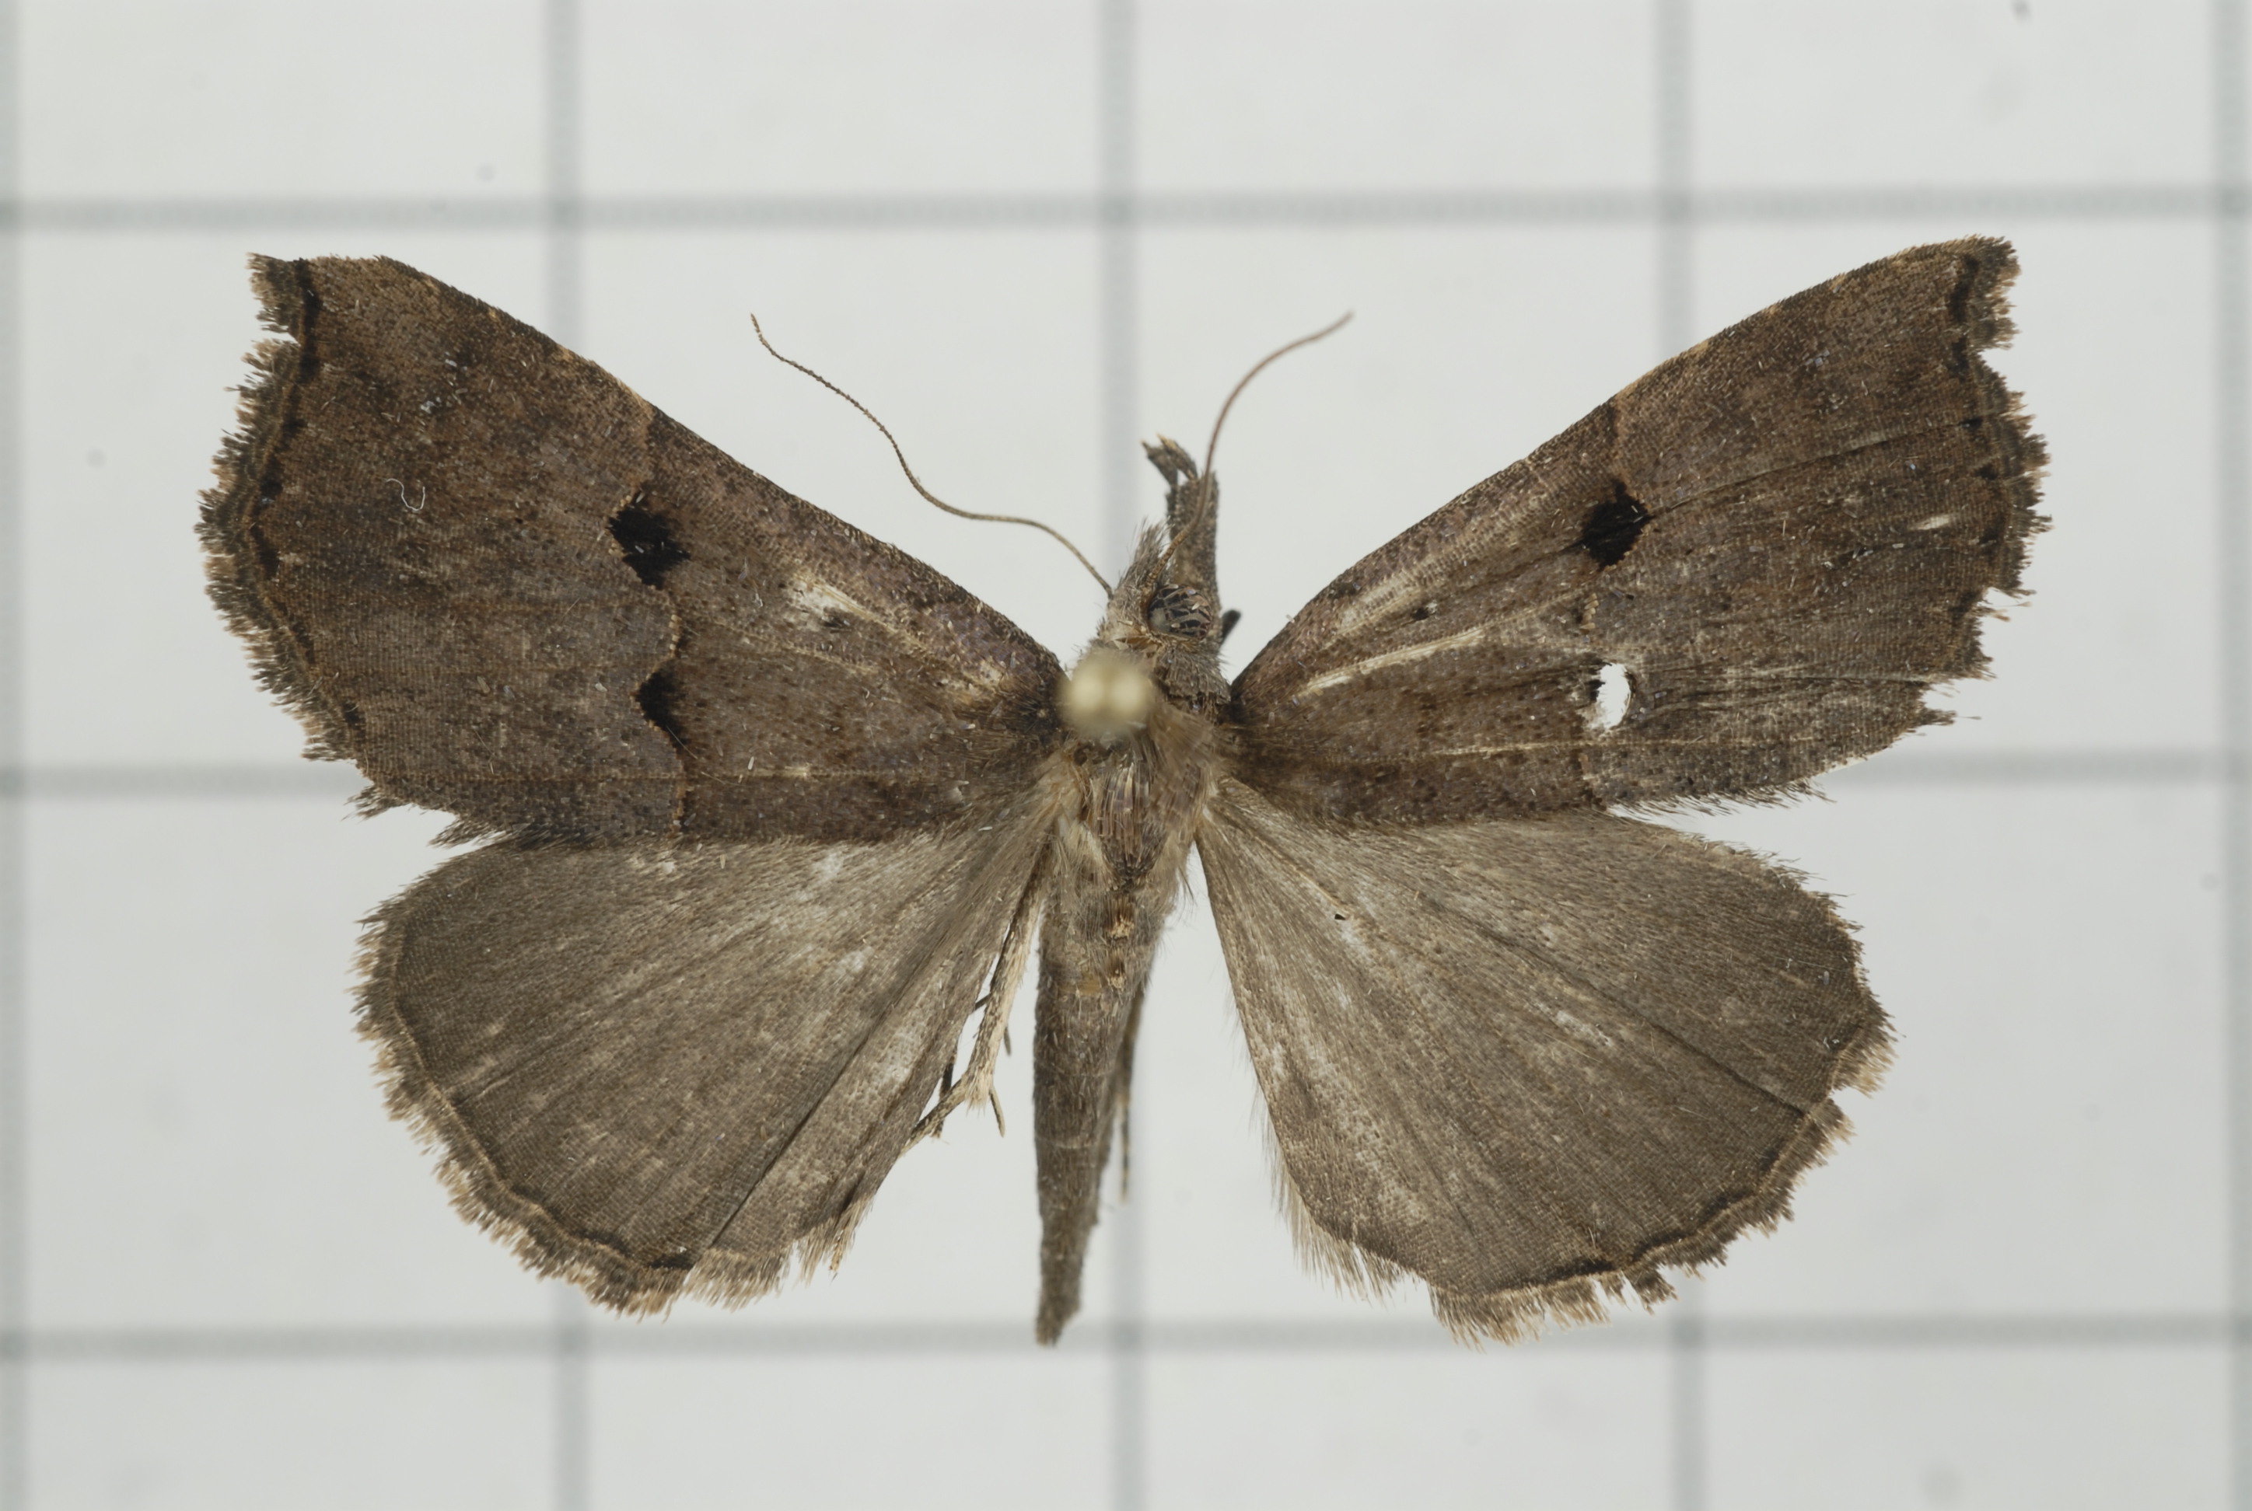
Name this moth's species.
Hypena sinuosa
